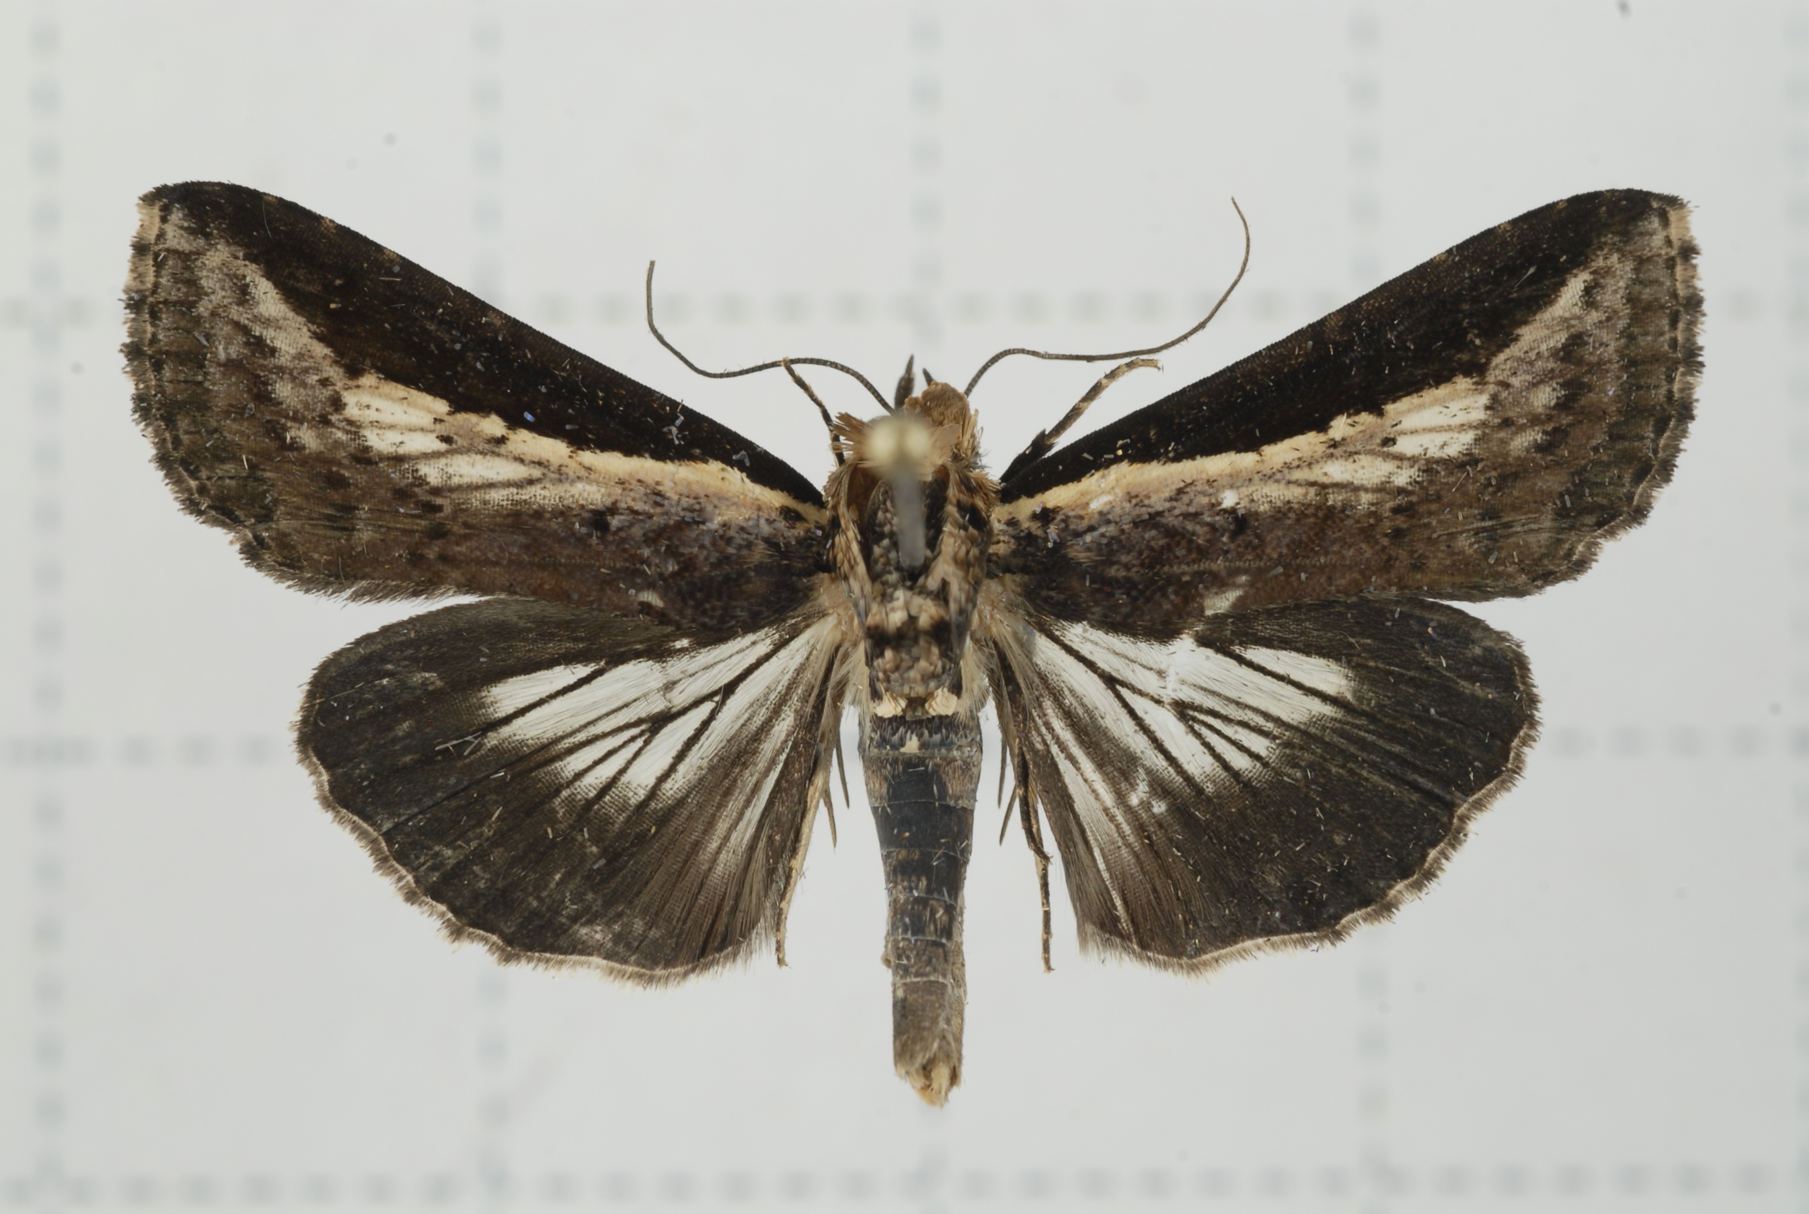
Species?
Lophoptera trigonoprocessa
